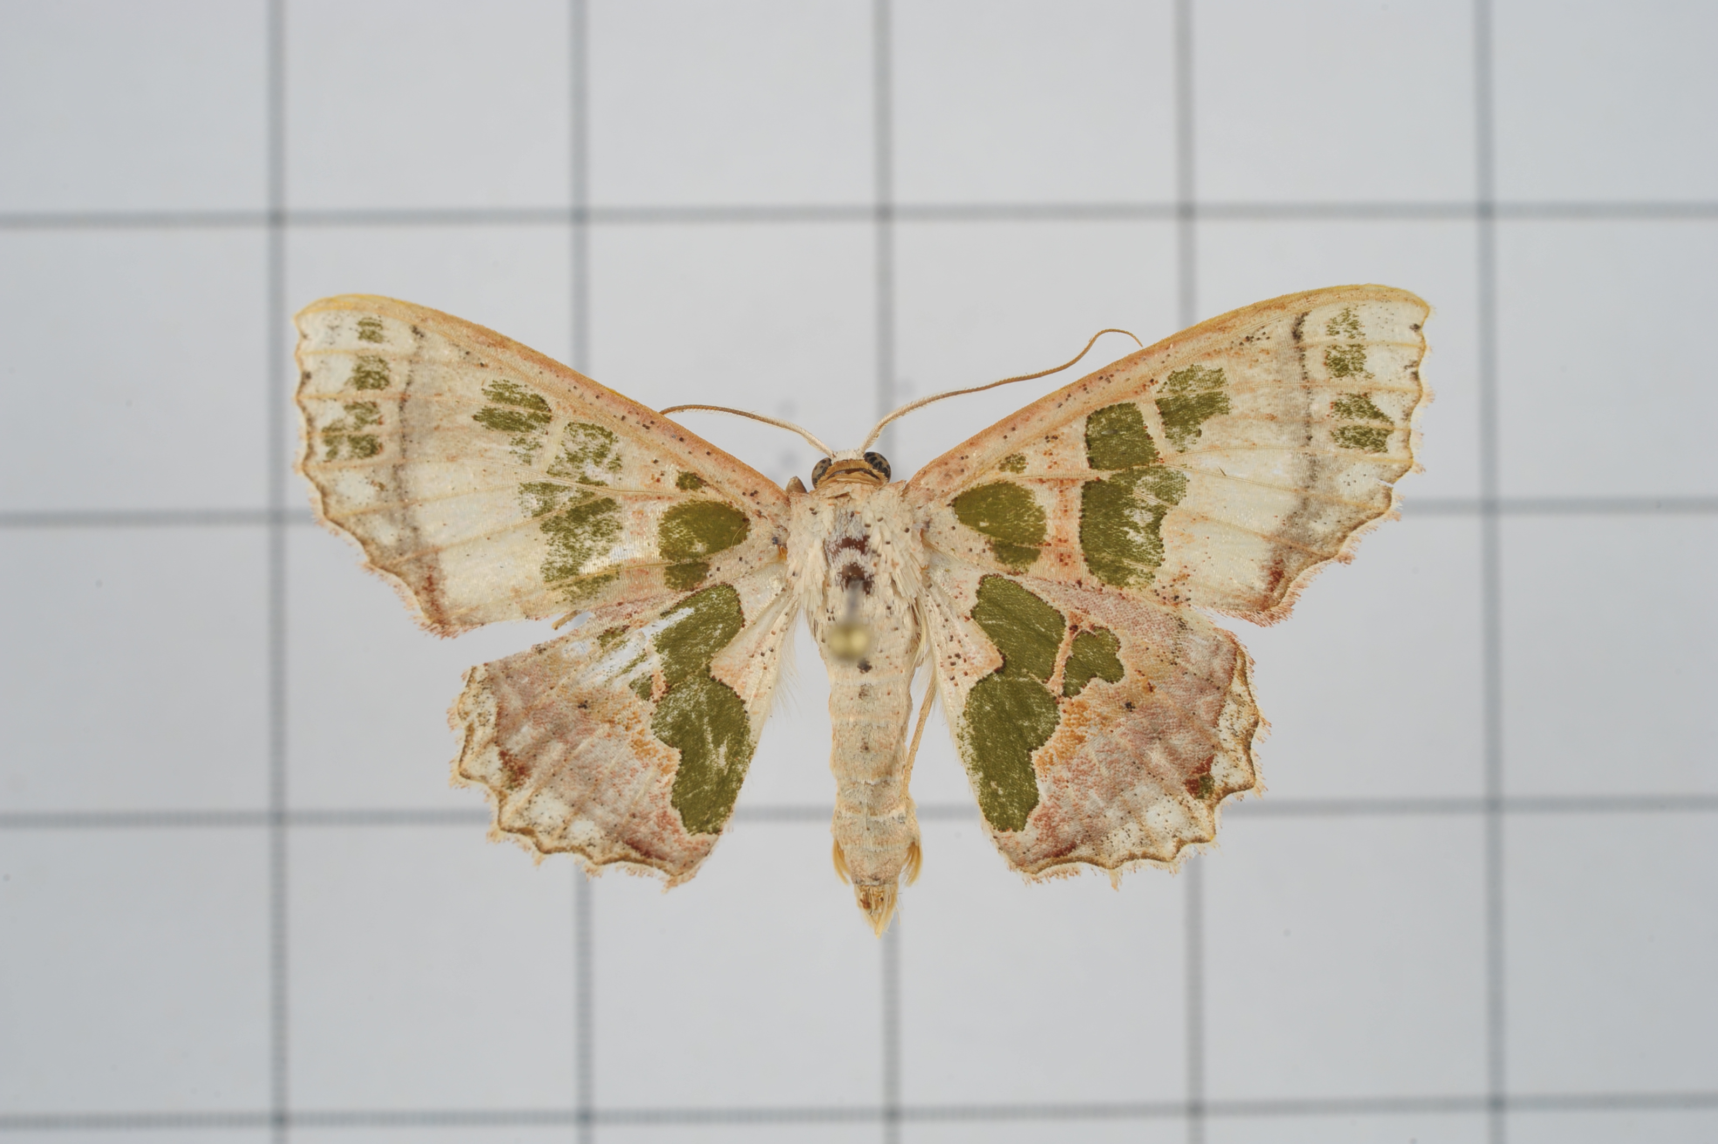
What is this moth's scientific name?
Antitrygodes divisaria perturbata
